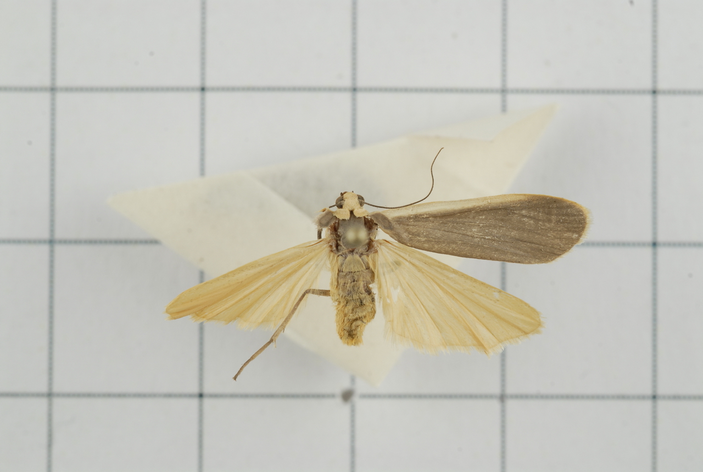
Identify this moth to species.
Brunia antica
